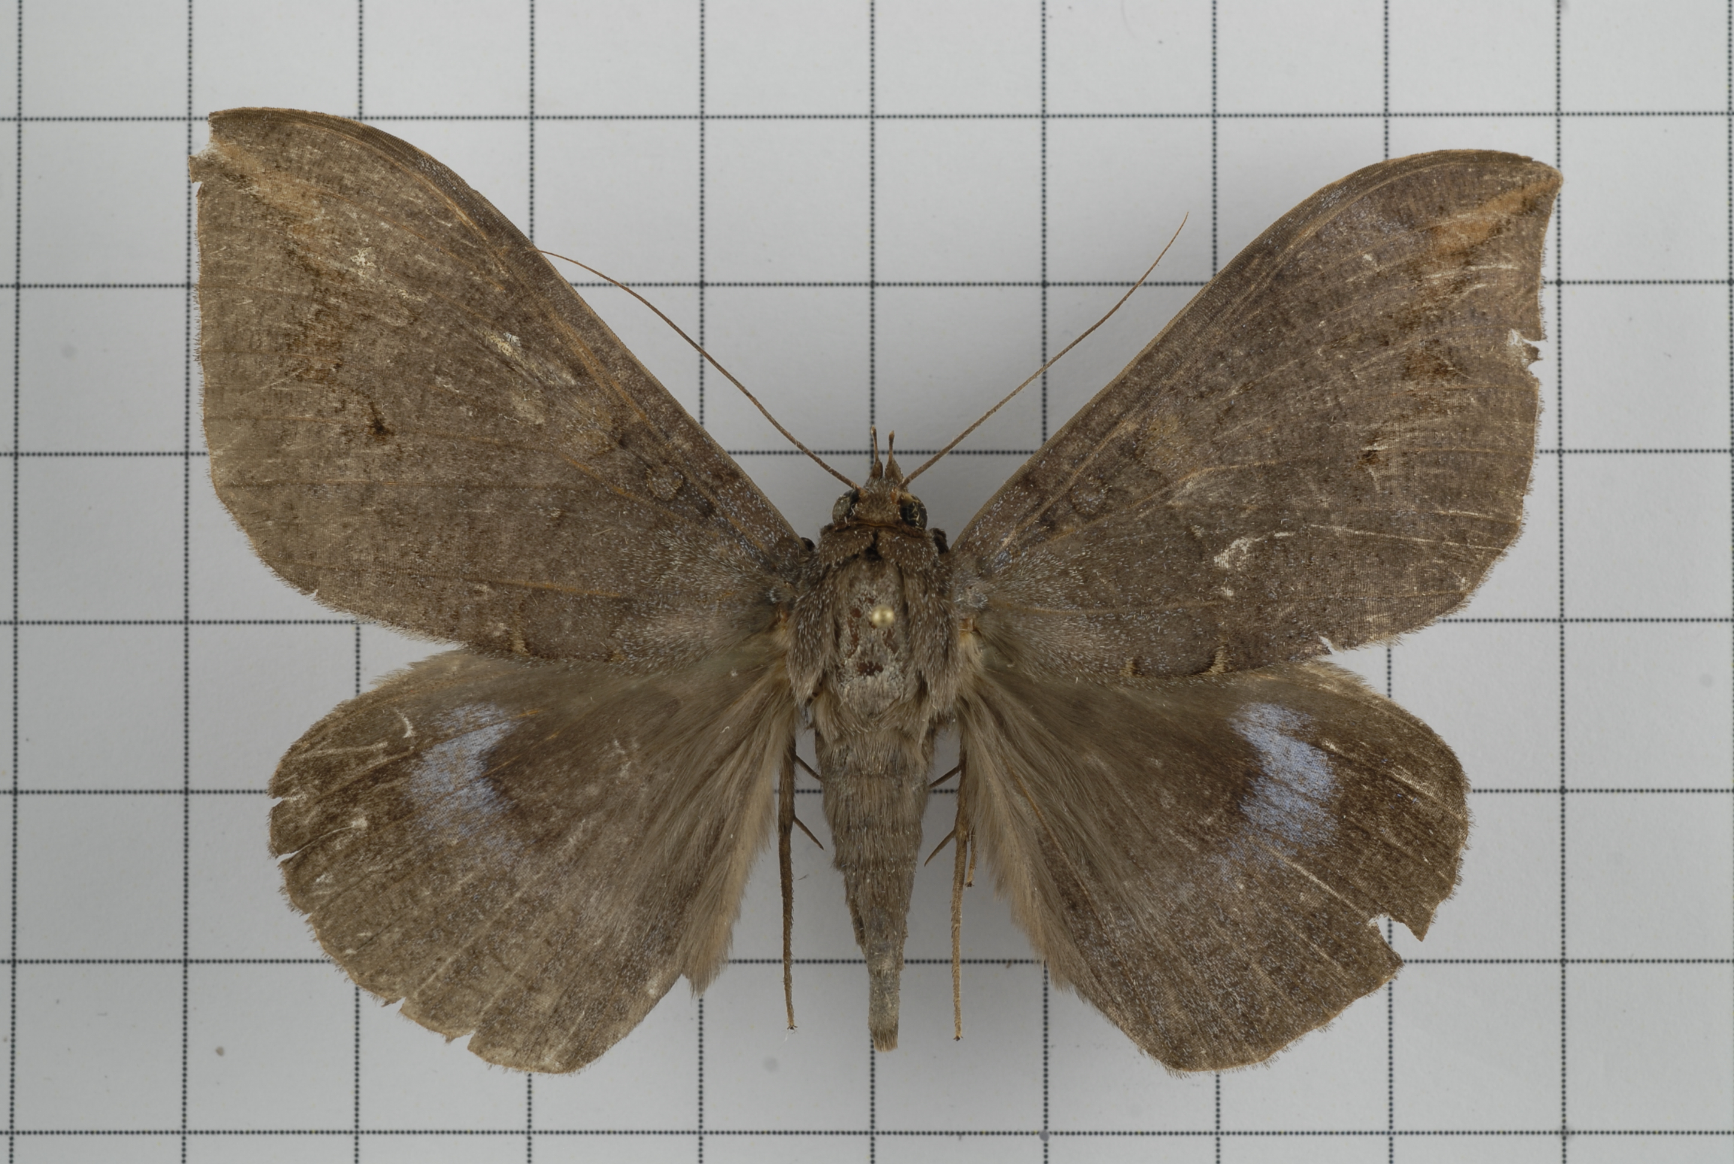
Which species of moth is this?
Ischyja ferrifracta
